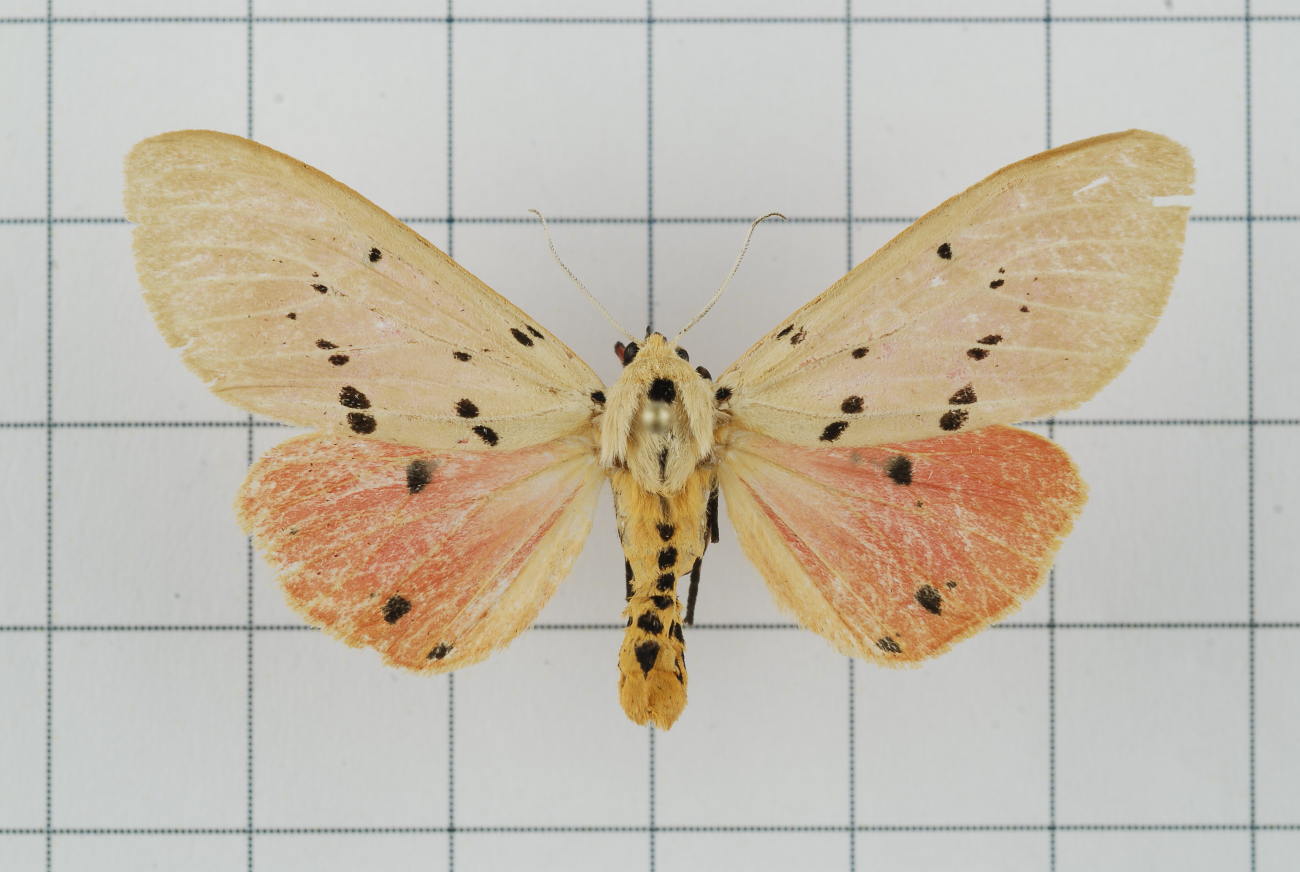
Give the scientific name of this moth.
Spilarctia postrubida
